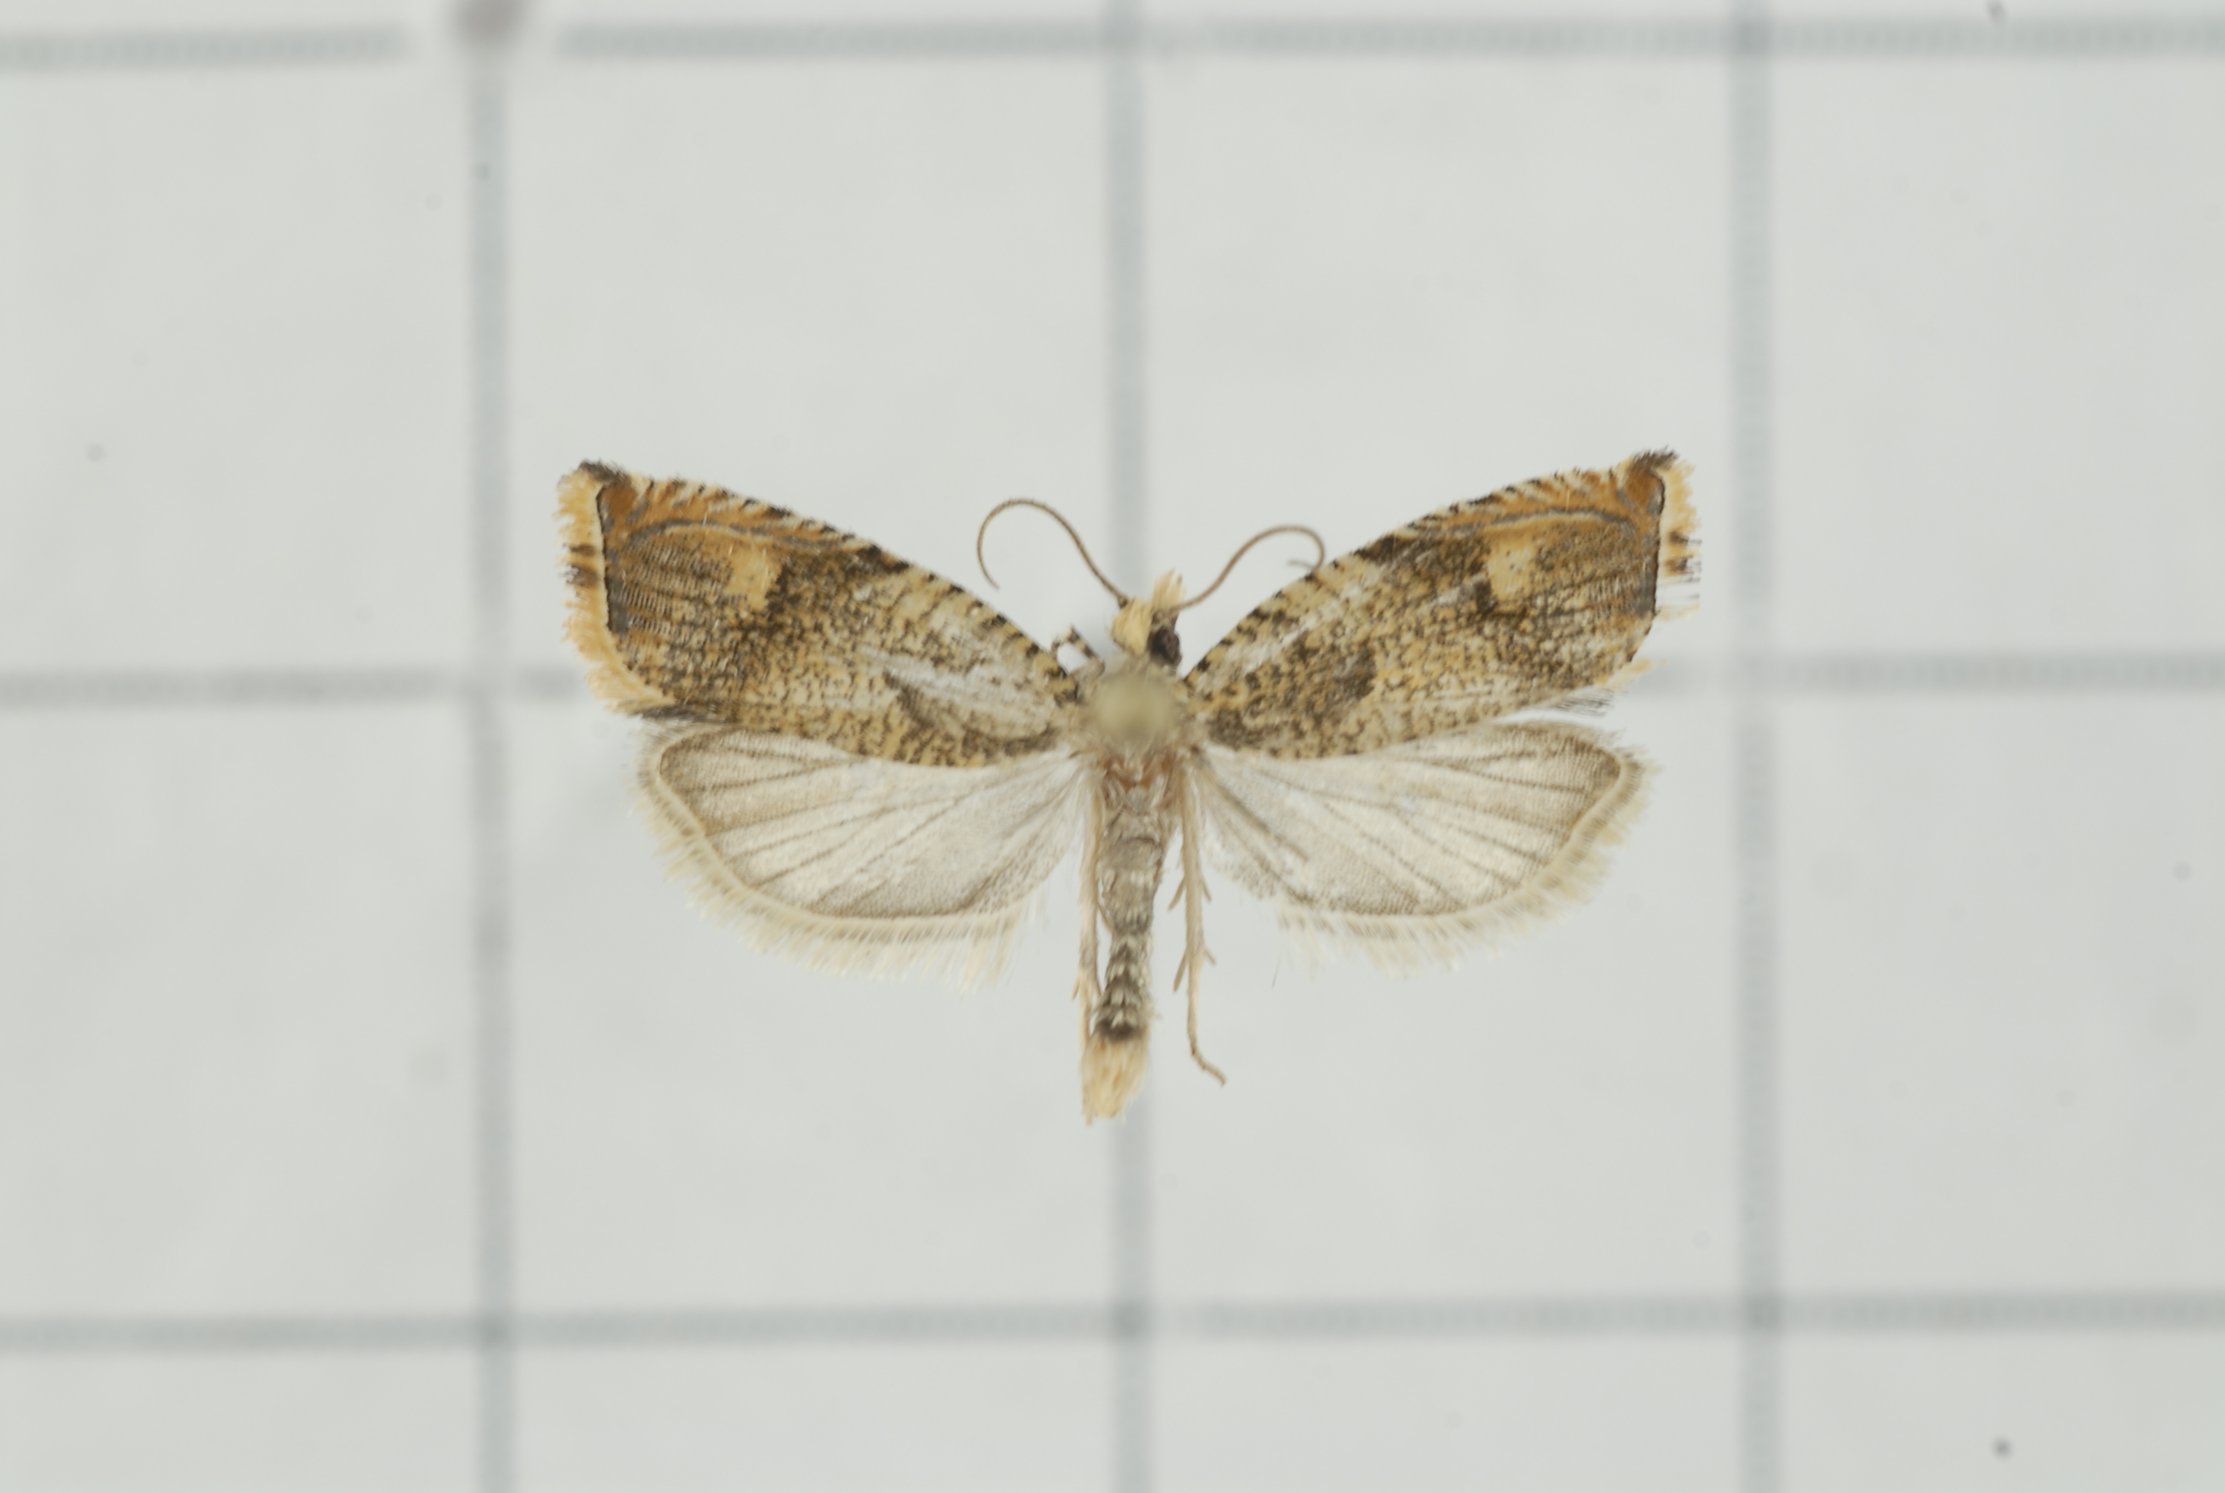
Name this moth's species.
Hermenias pilushina
